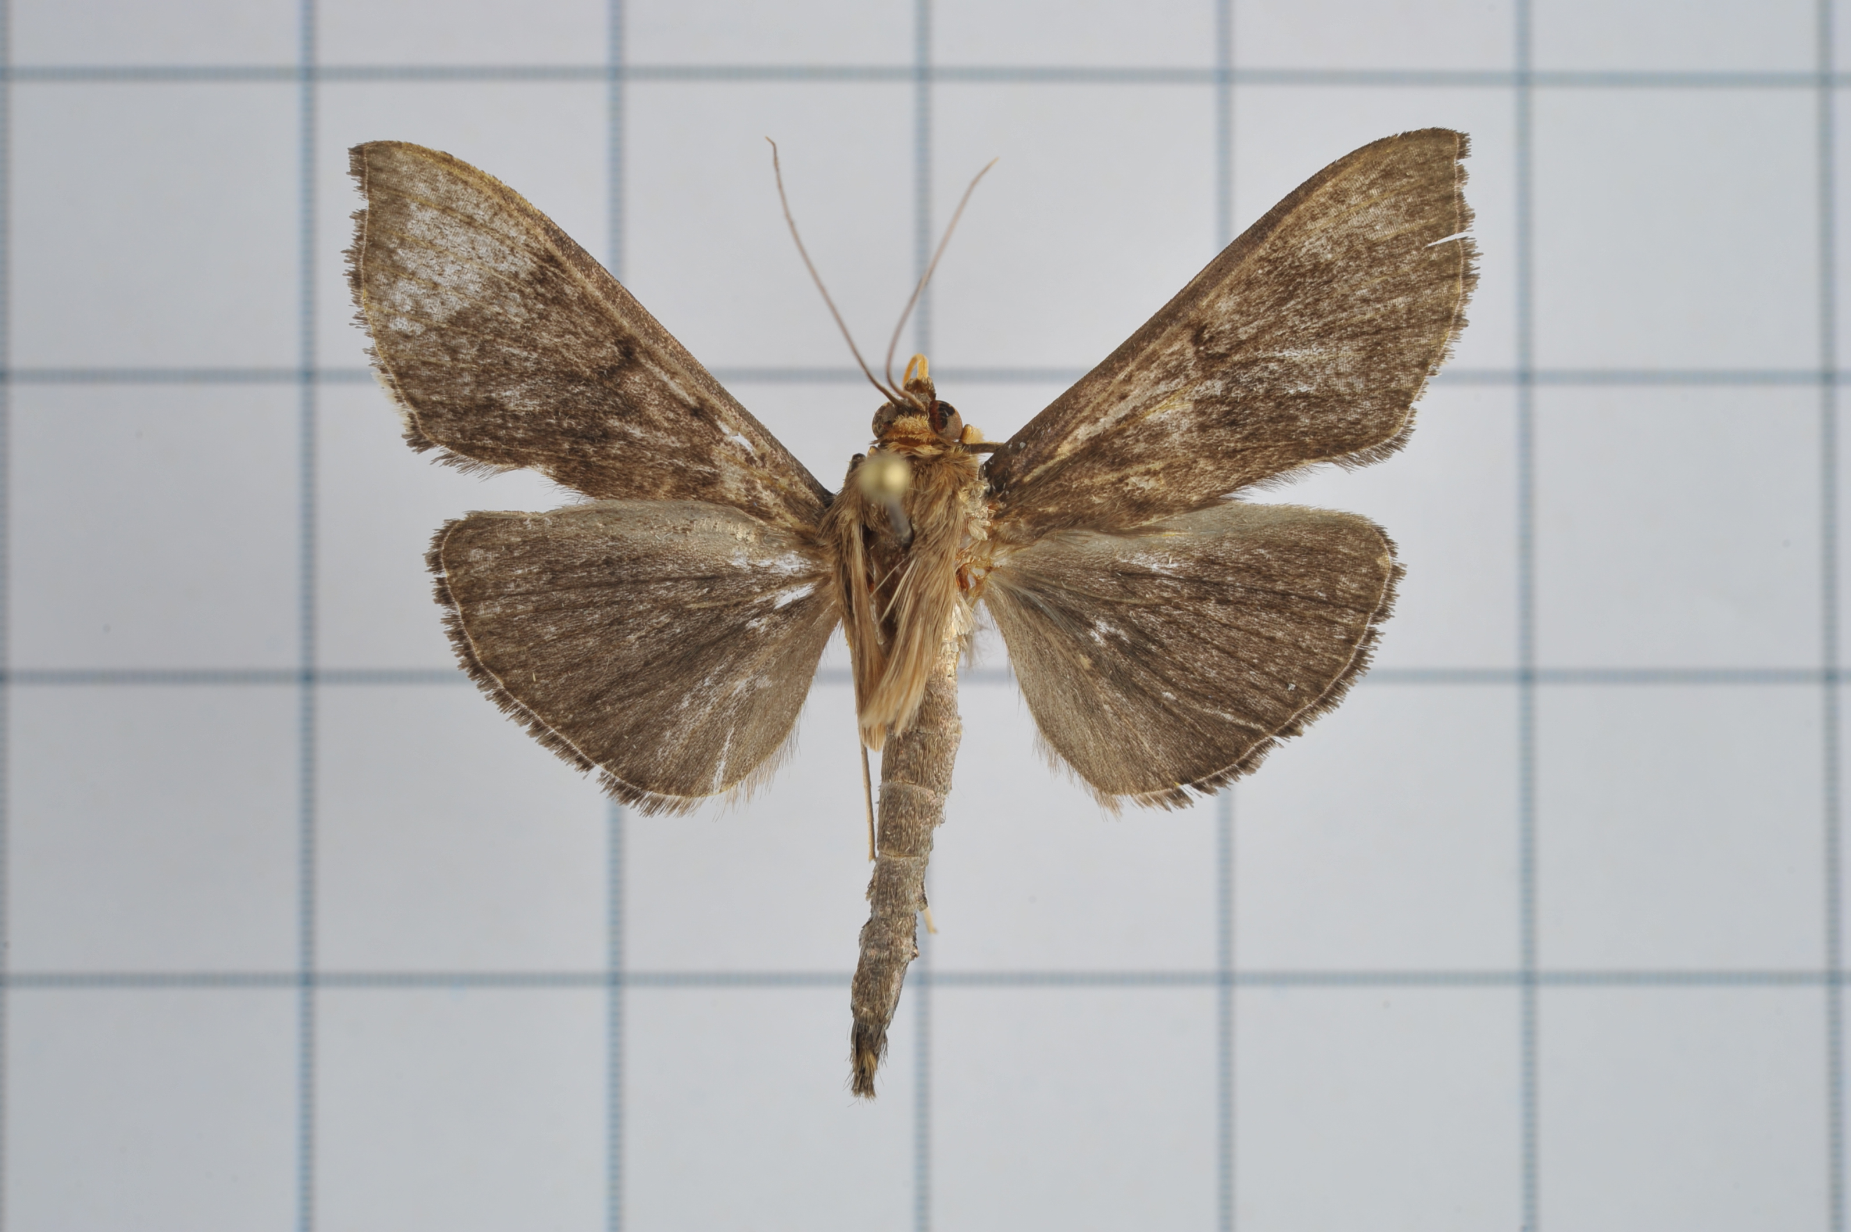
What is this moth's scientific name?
Omiodes noctescens
